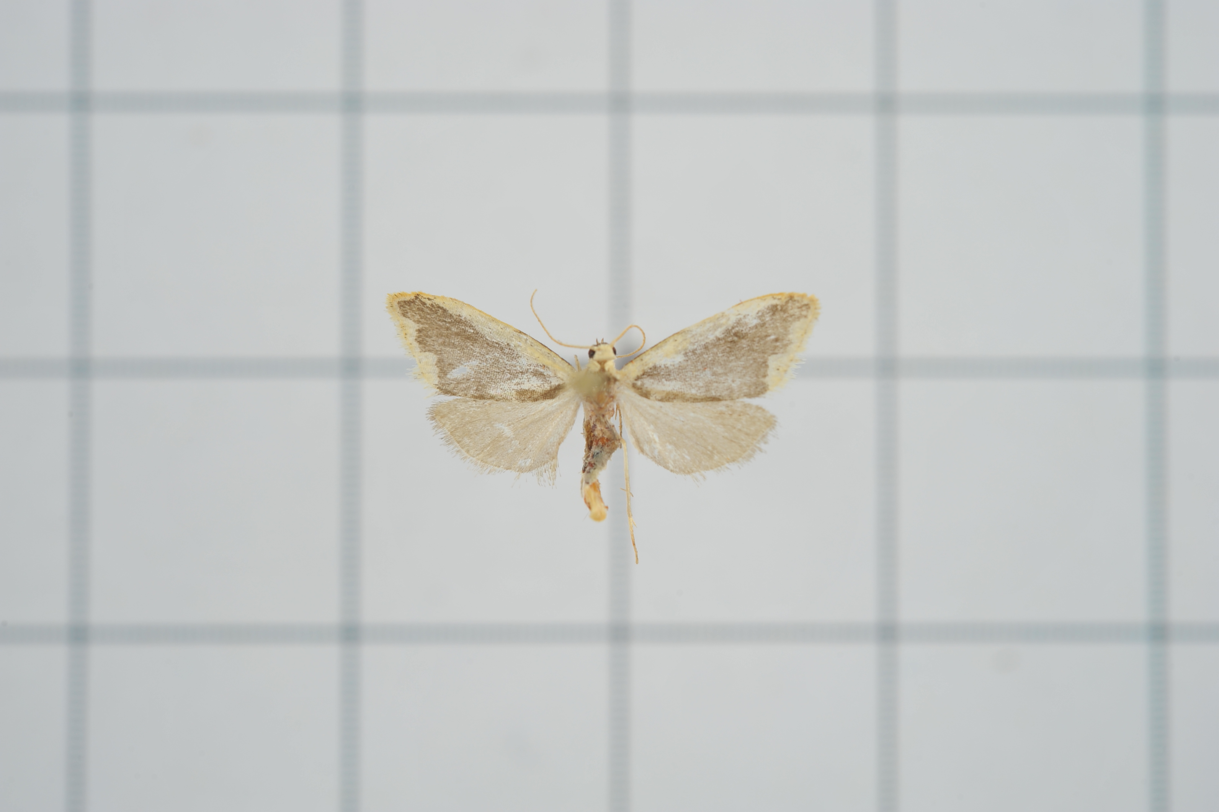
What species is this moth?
Diduga taiwana
